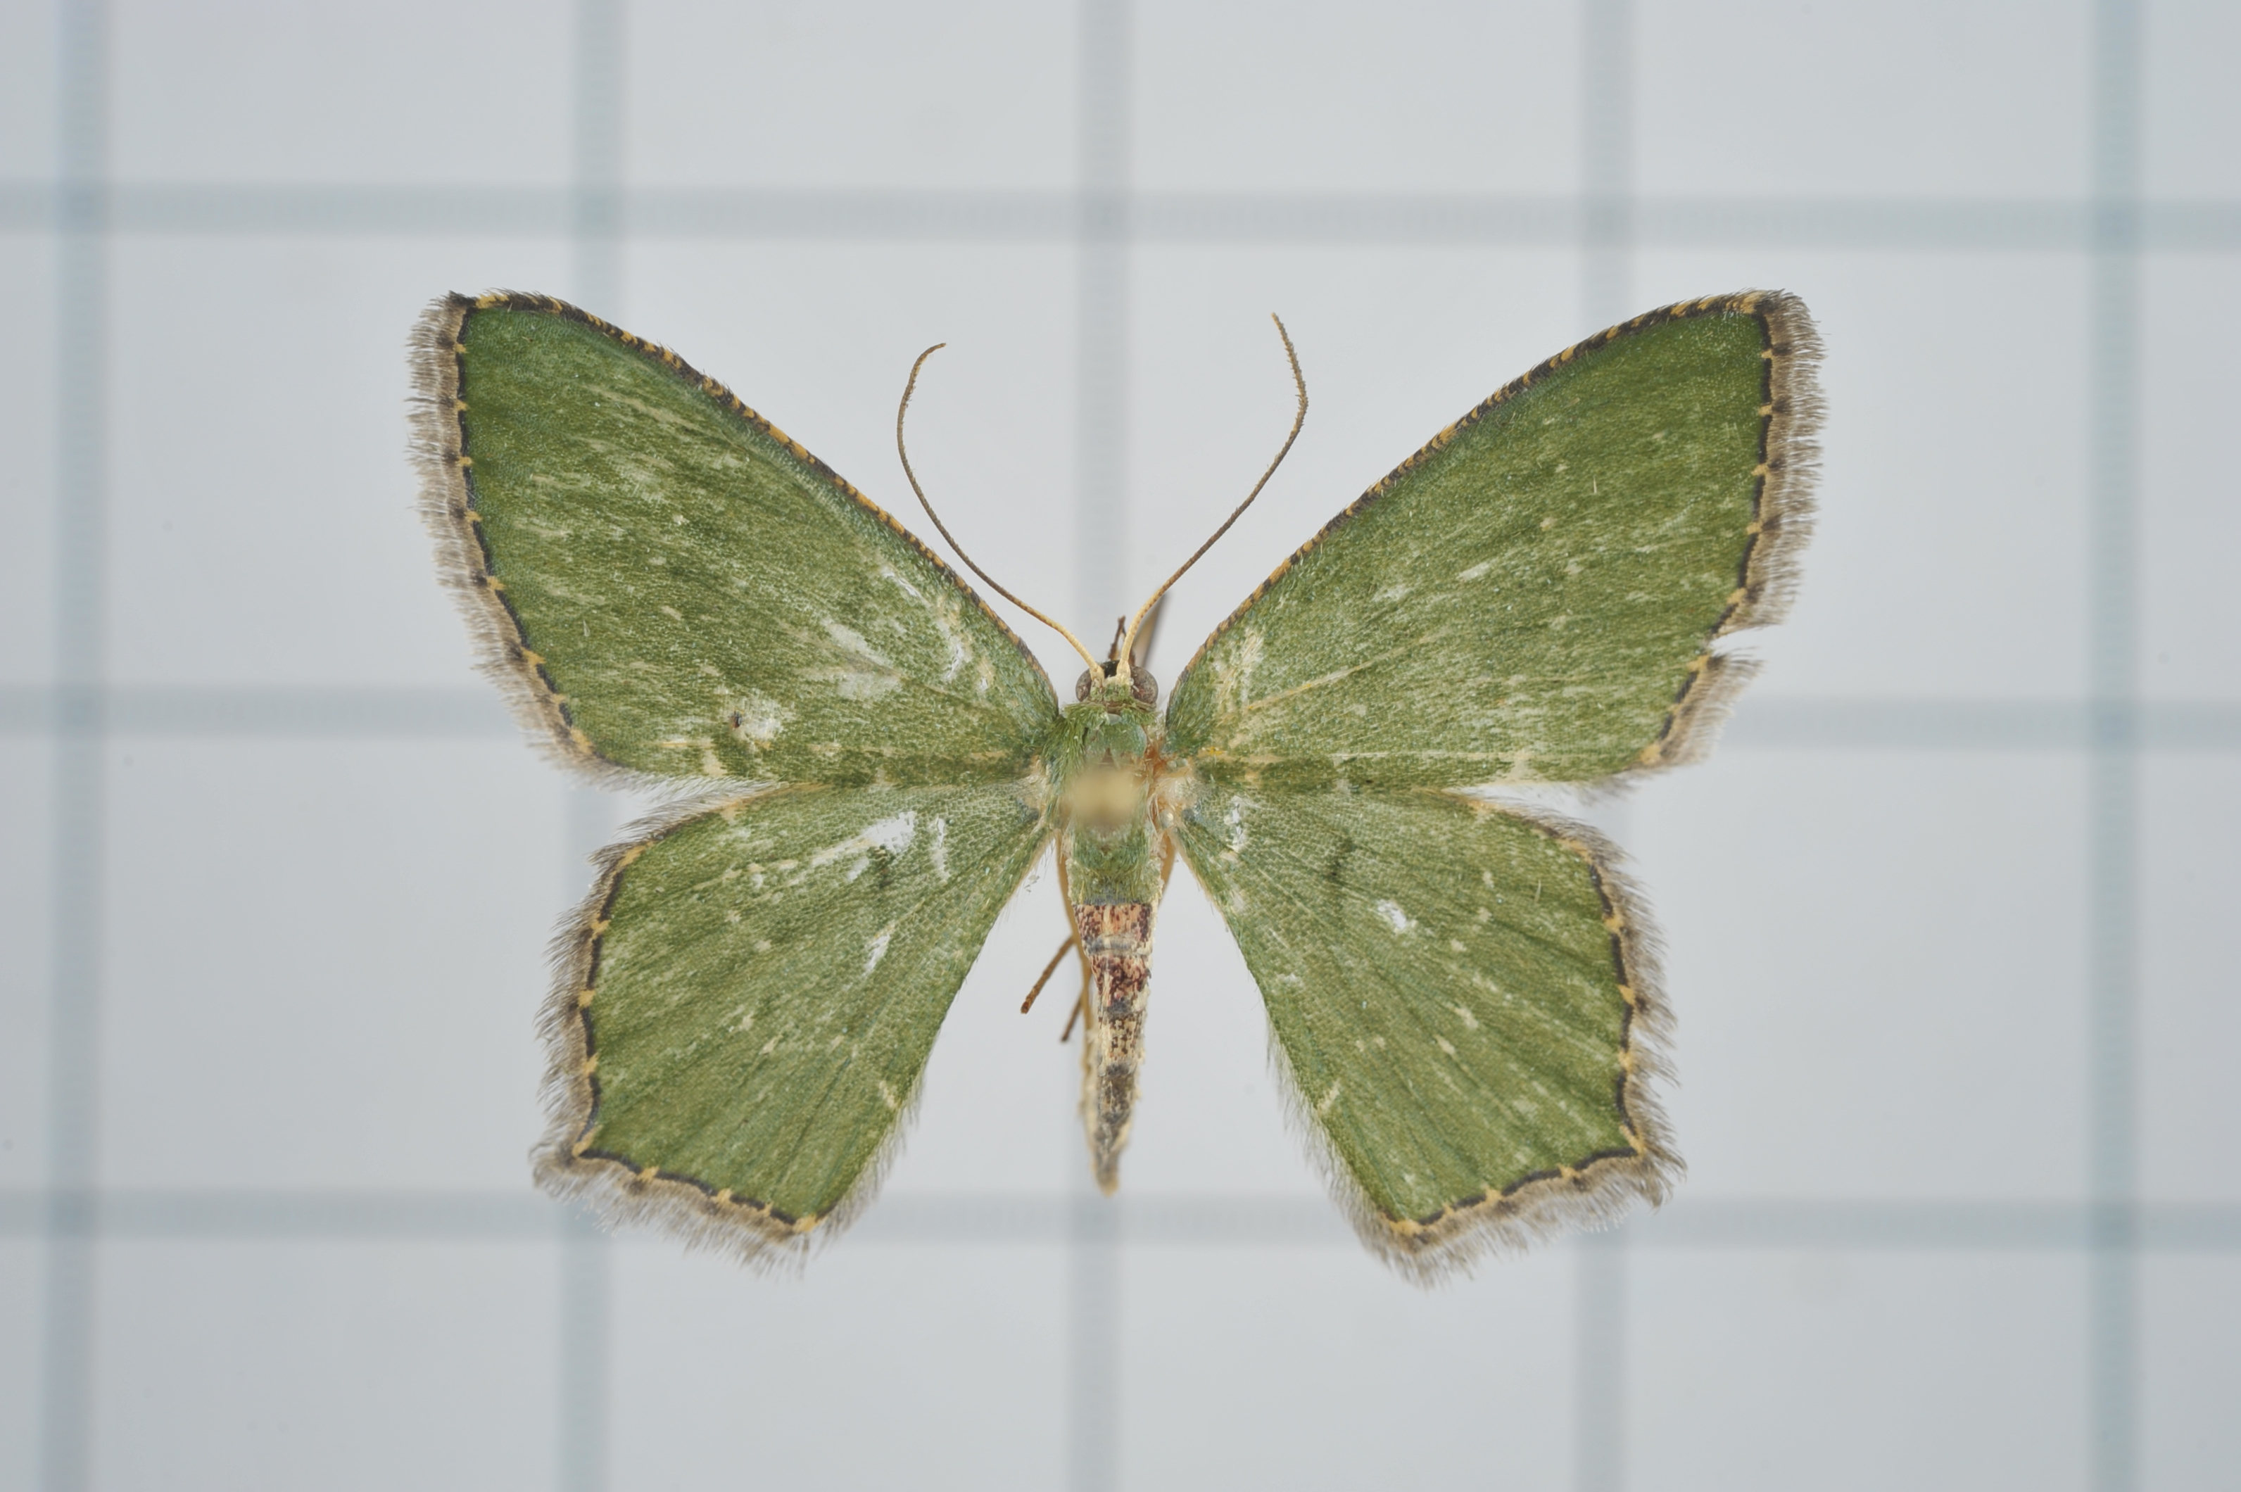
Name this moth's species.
Hemithea pallidimunda
